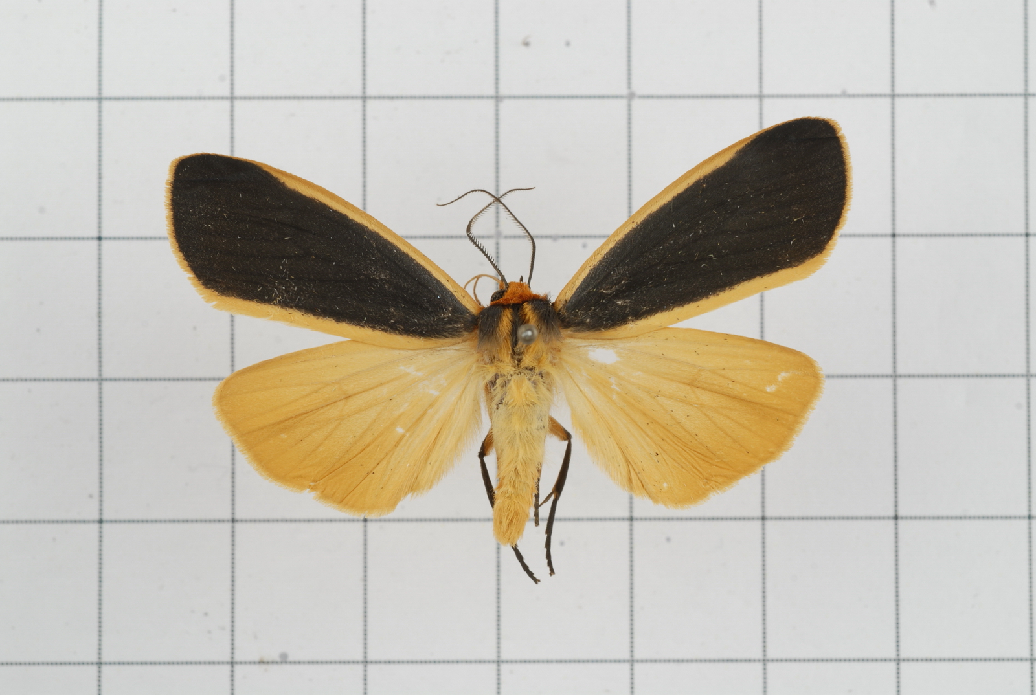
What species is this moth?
Churinga virago
